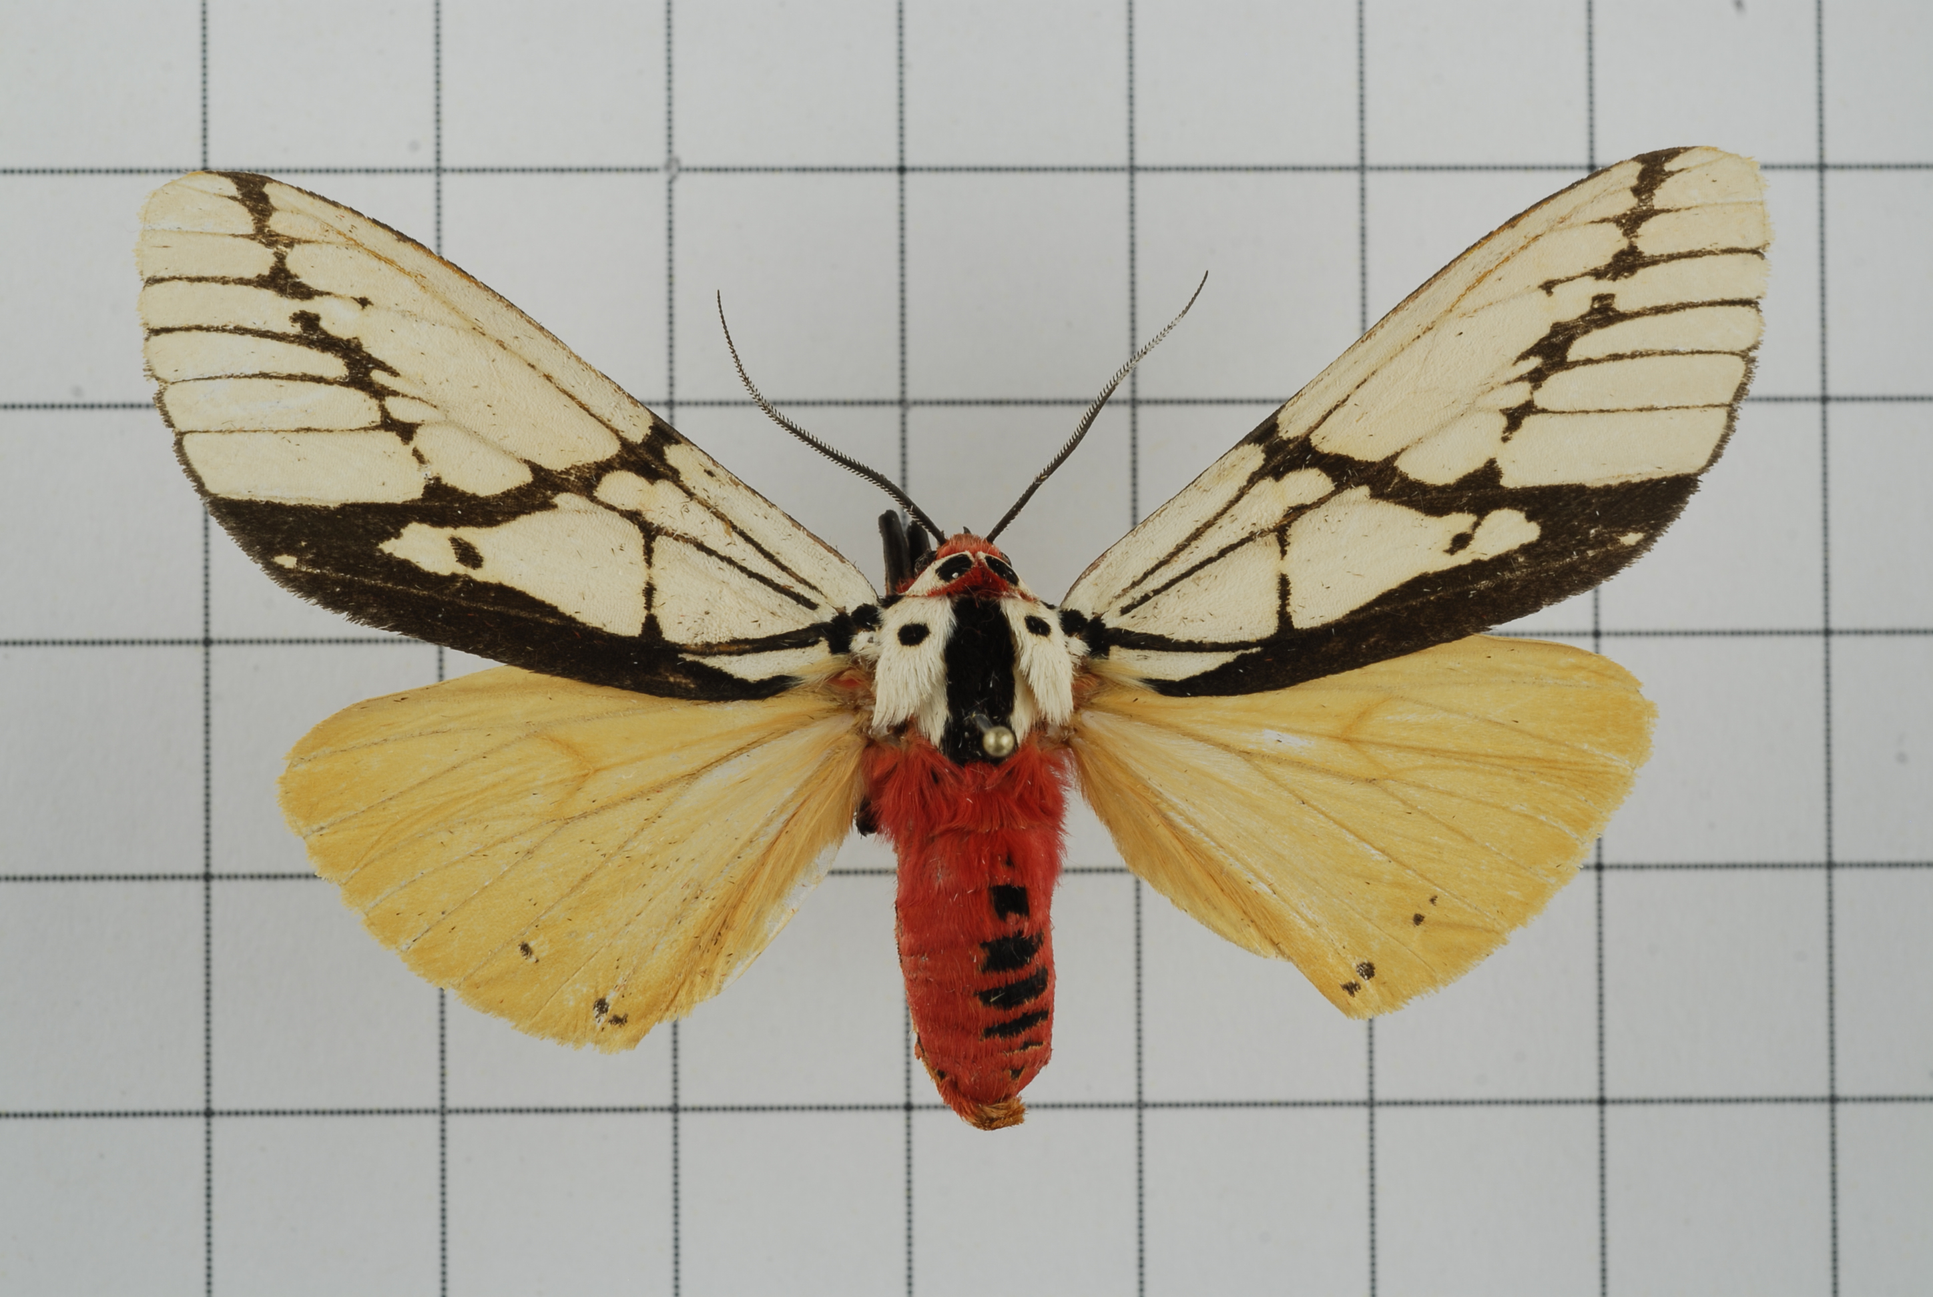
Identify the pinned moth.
Areas galactina formosana
